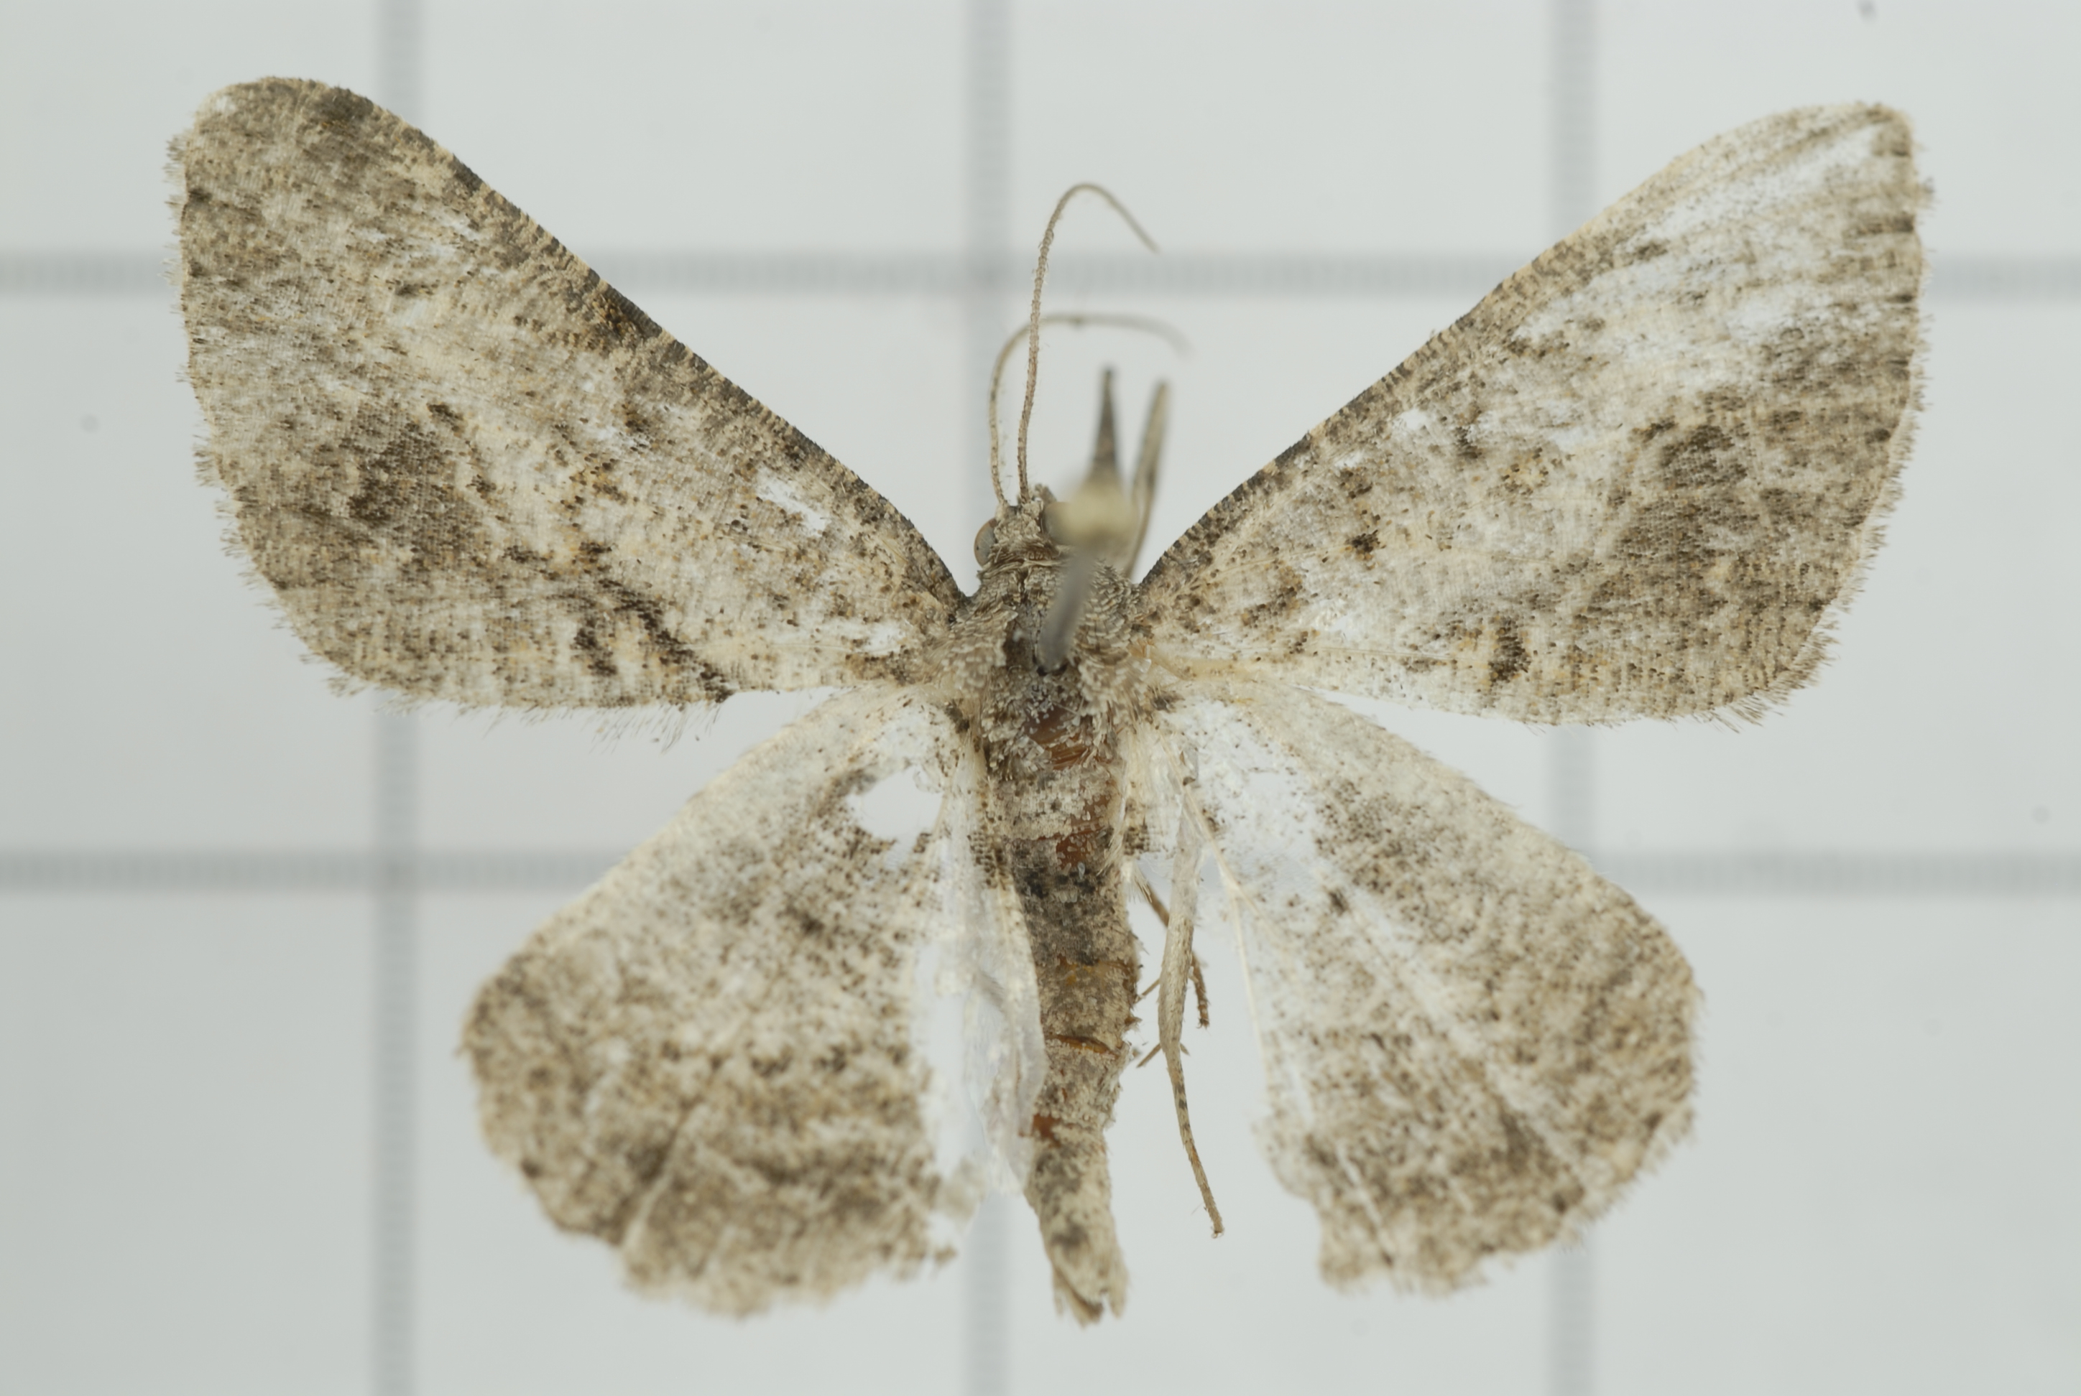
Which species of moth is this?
Psilalcis breta rantaizana
